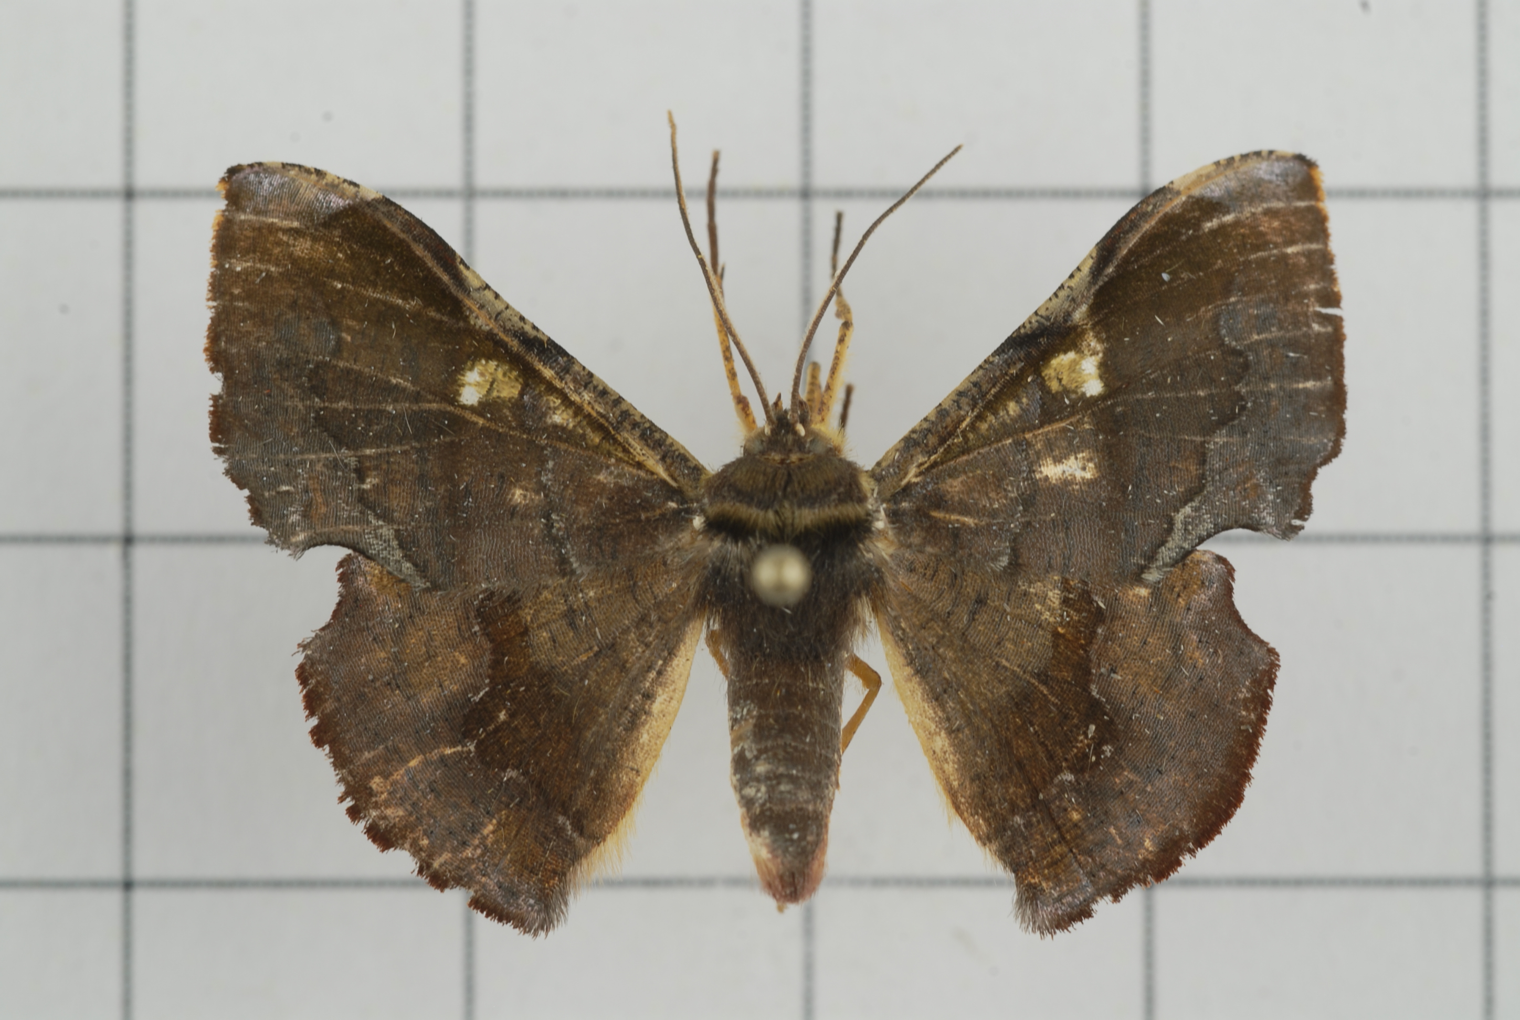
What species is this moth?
Fascellina chromataria
